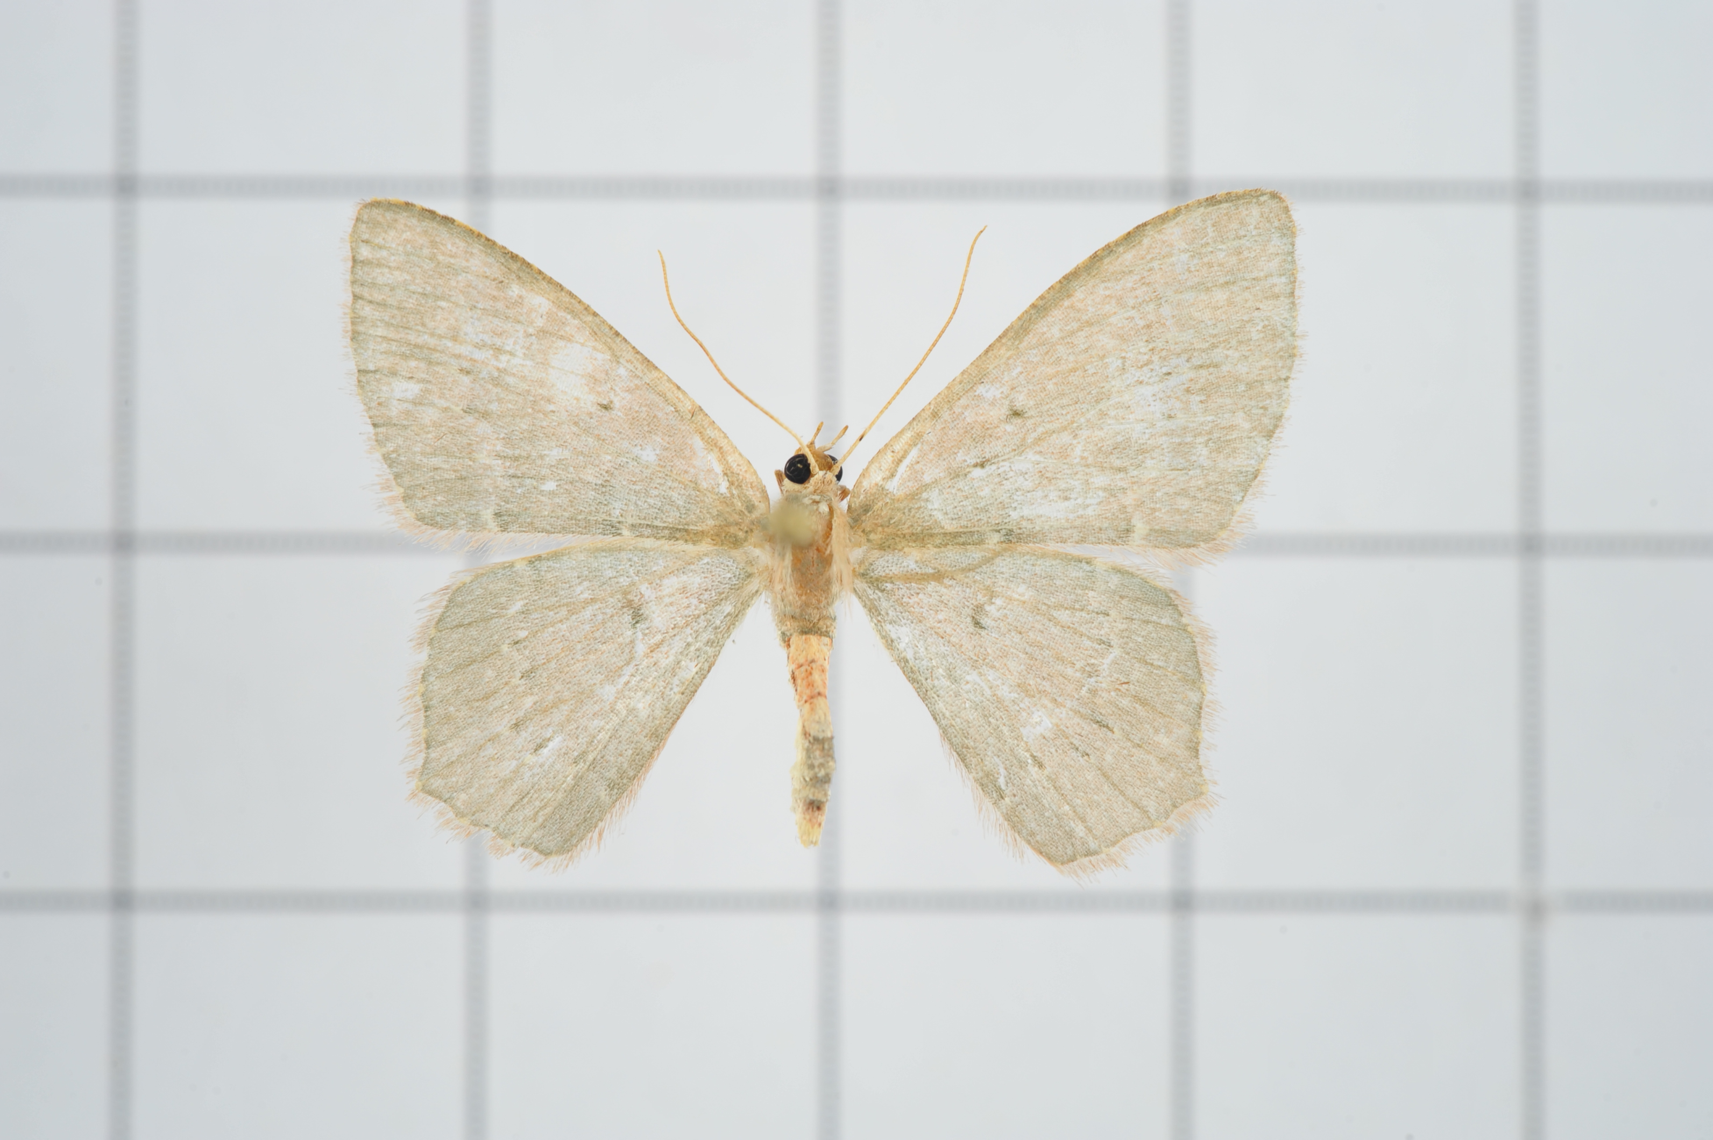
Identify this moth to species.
Chlorissa arcana
